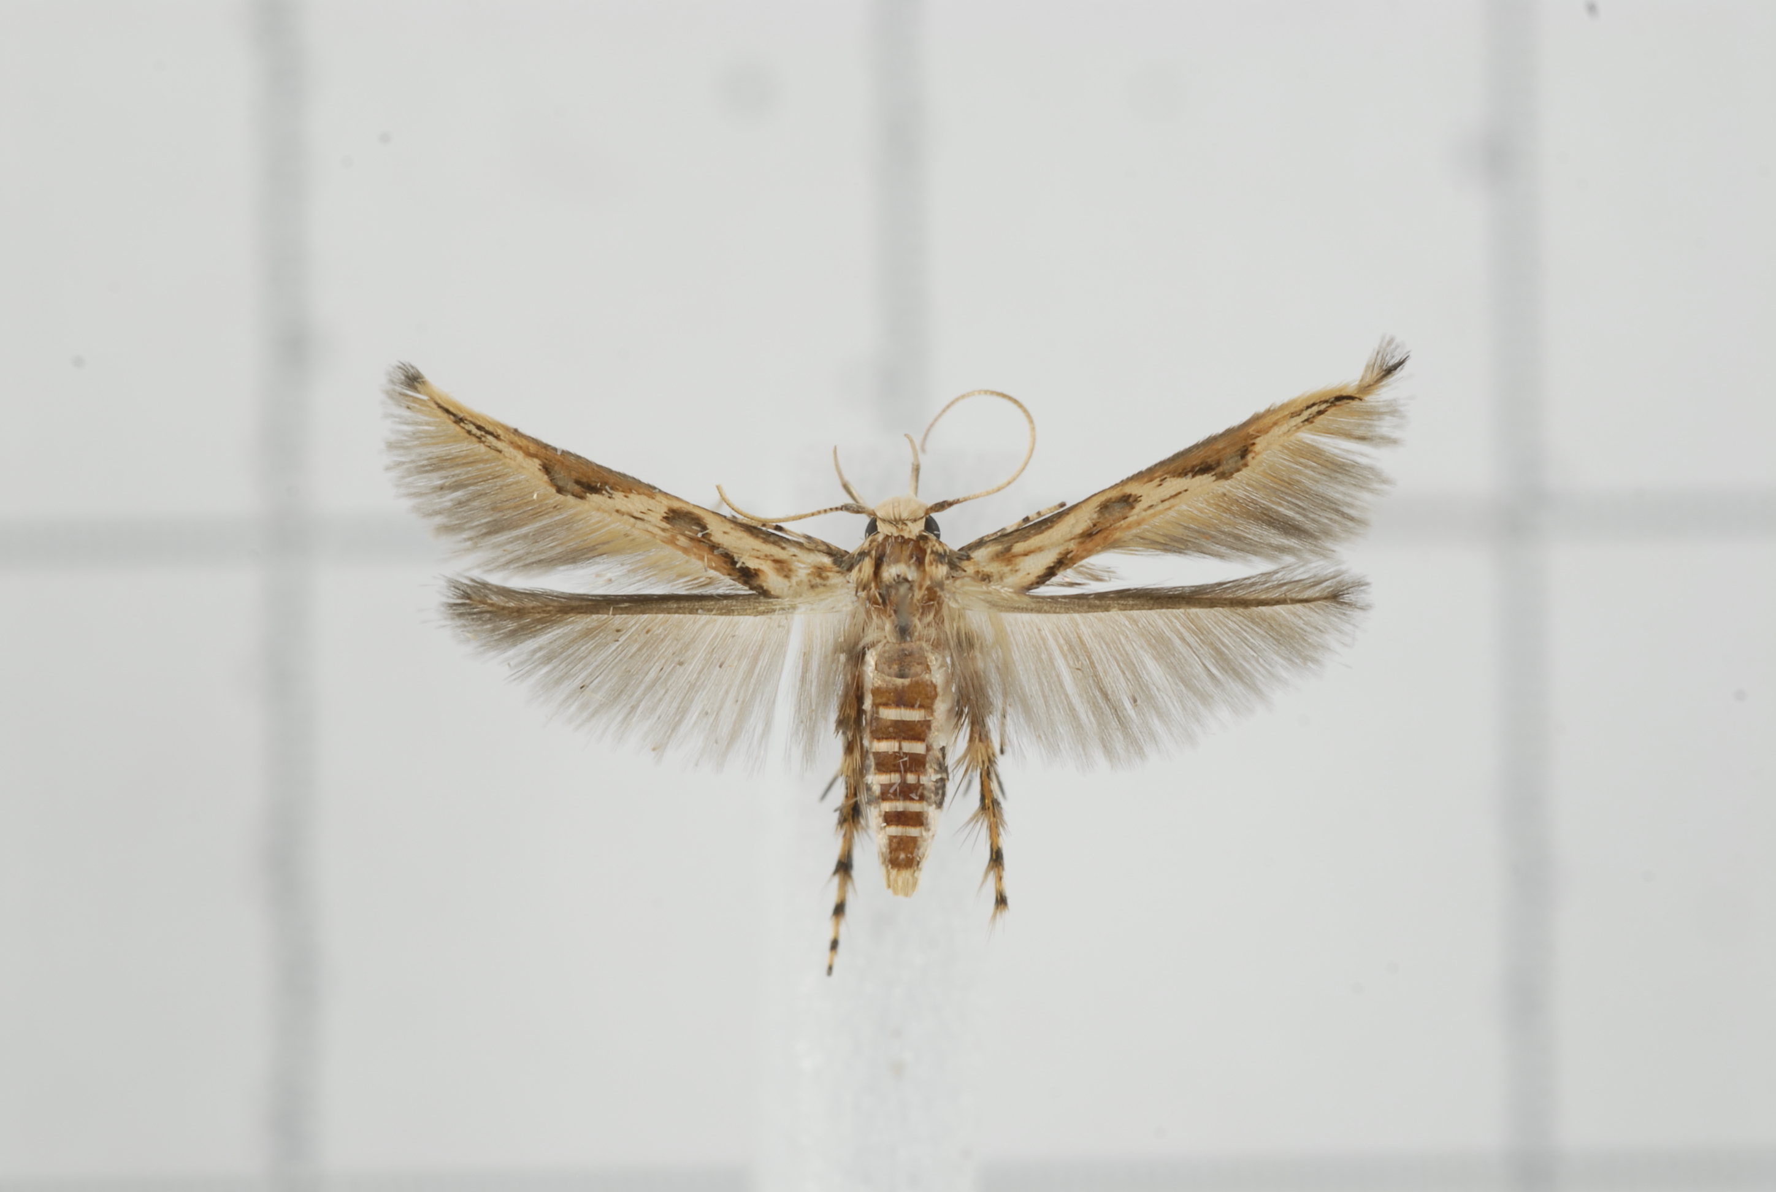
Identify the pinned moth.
Stathmopoda stimulata
